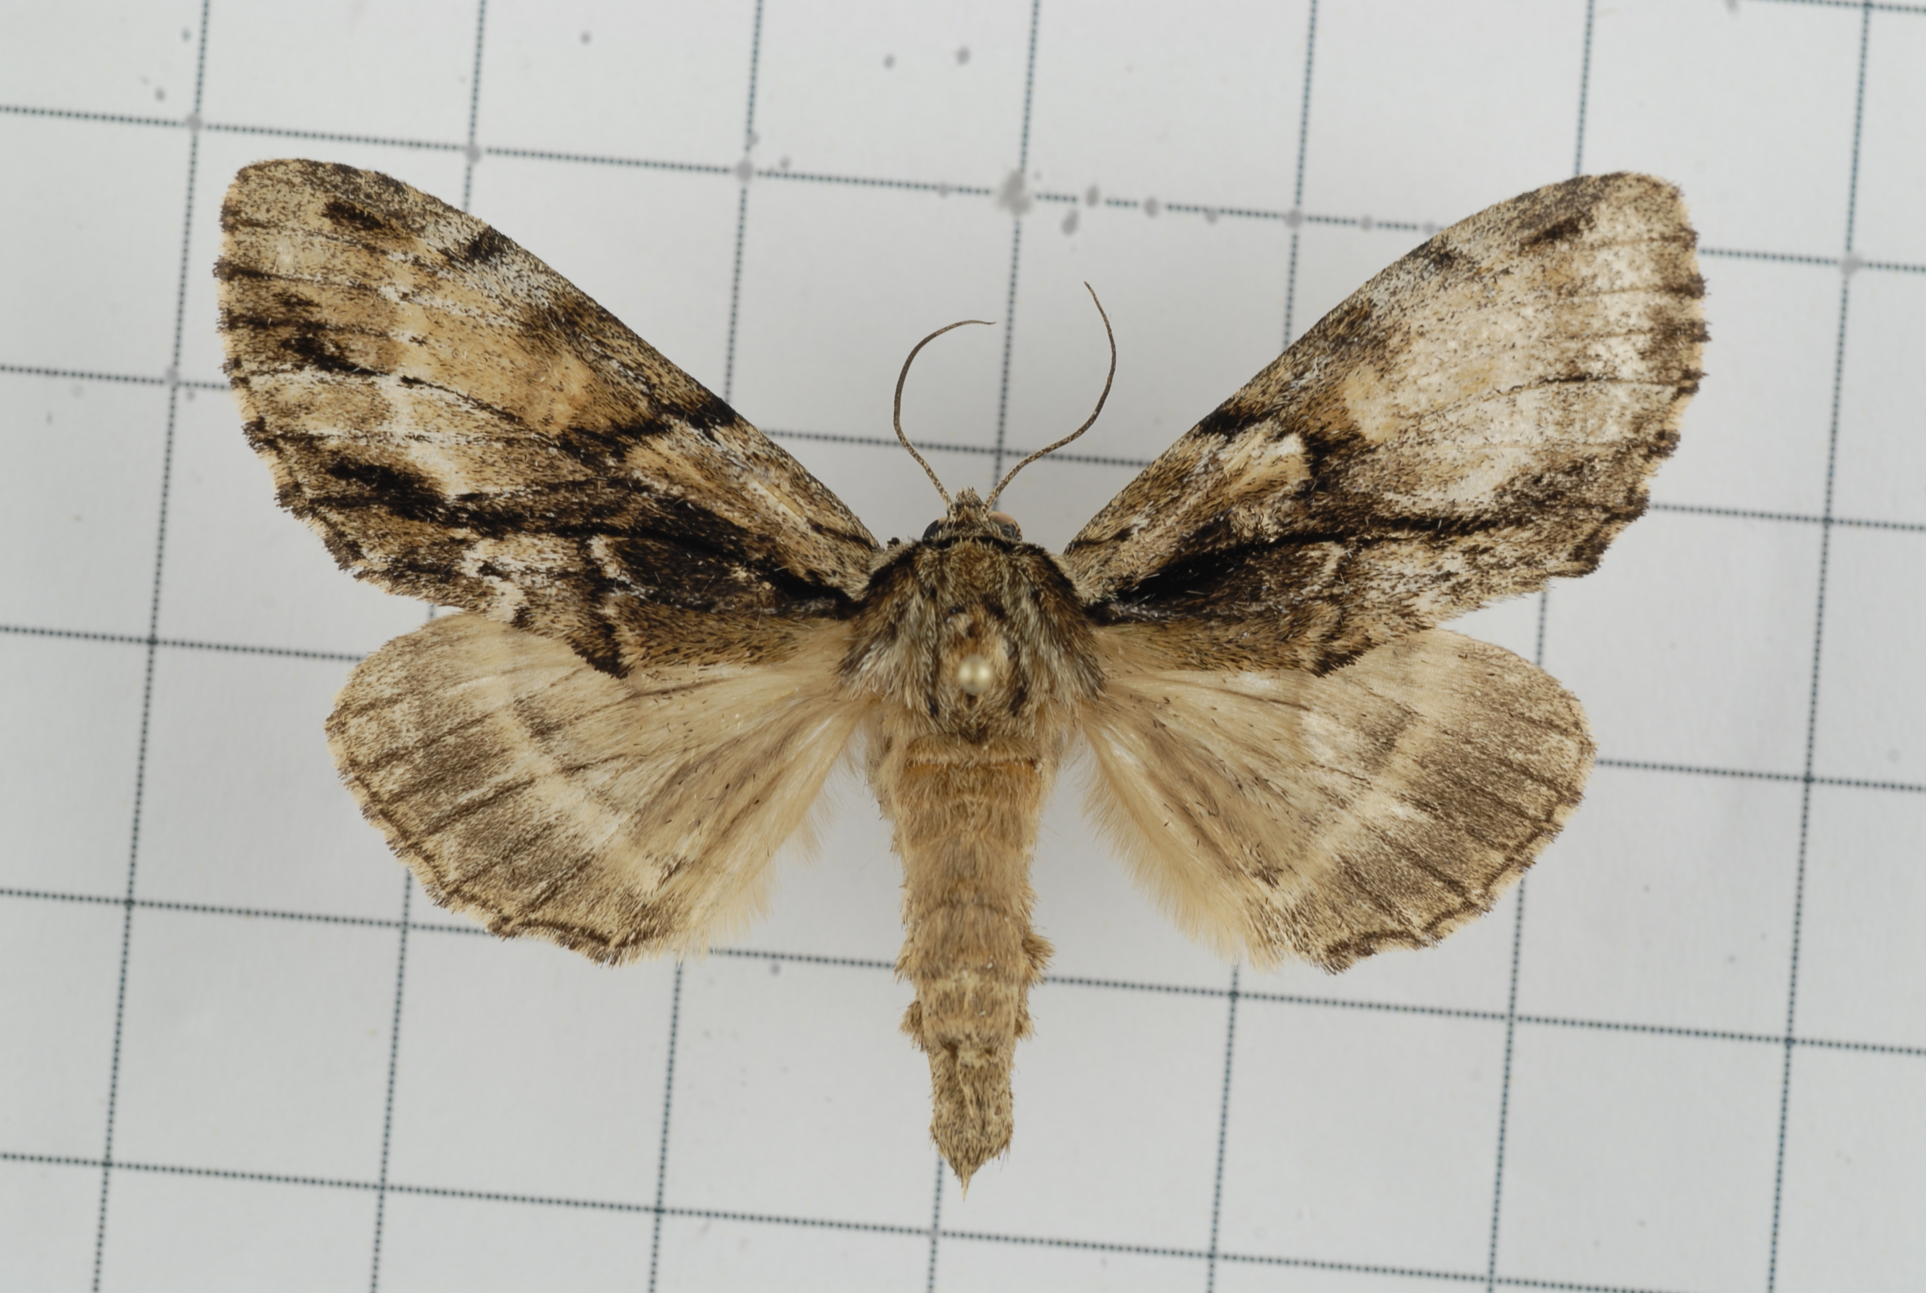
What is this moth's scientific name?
Shaka mushana
